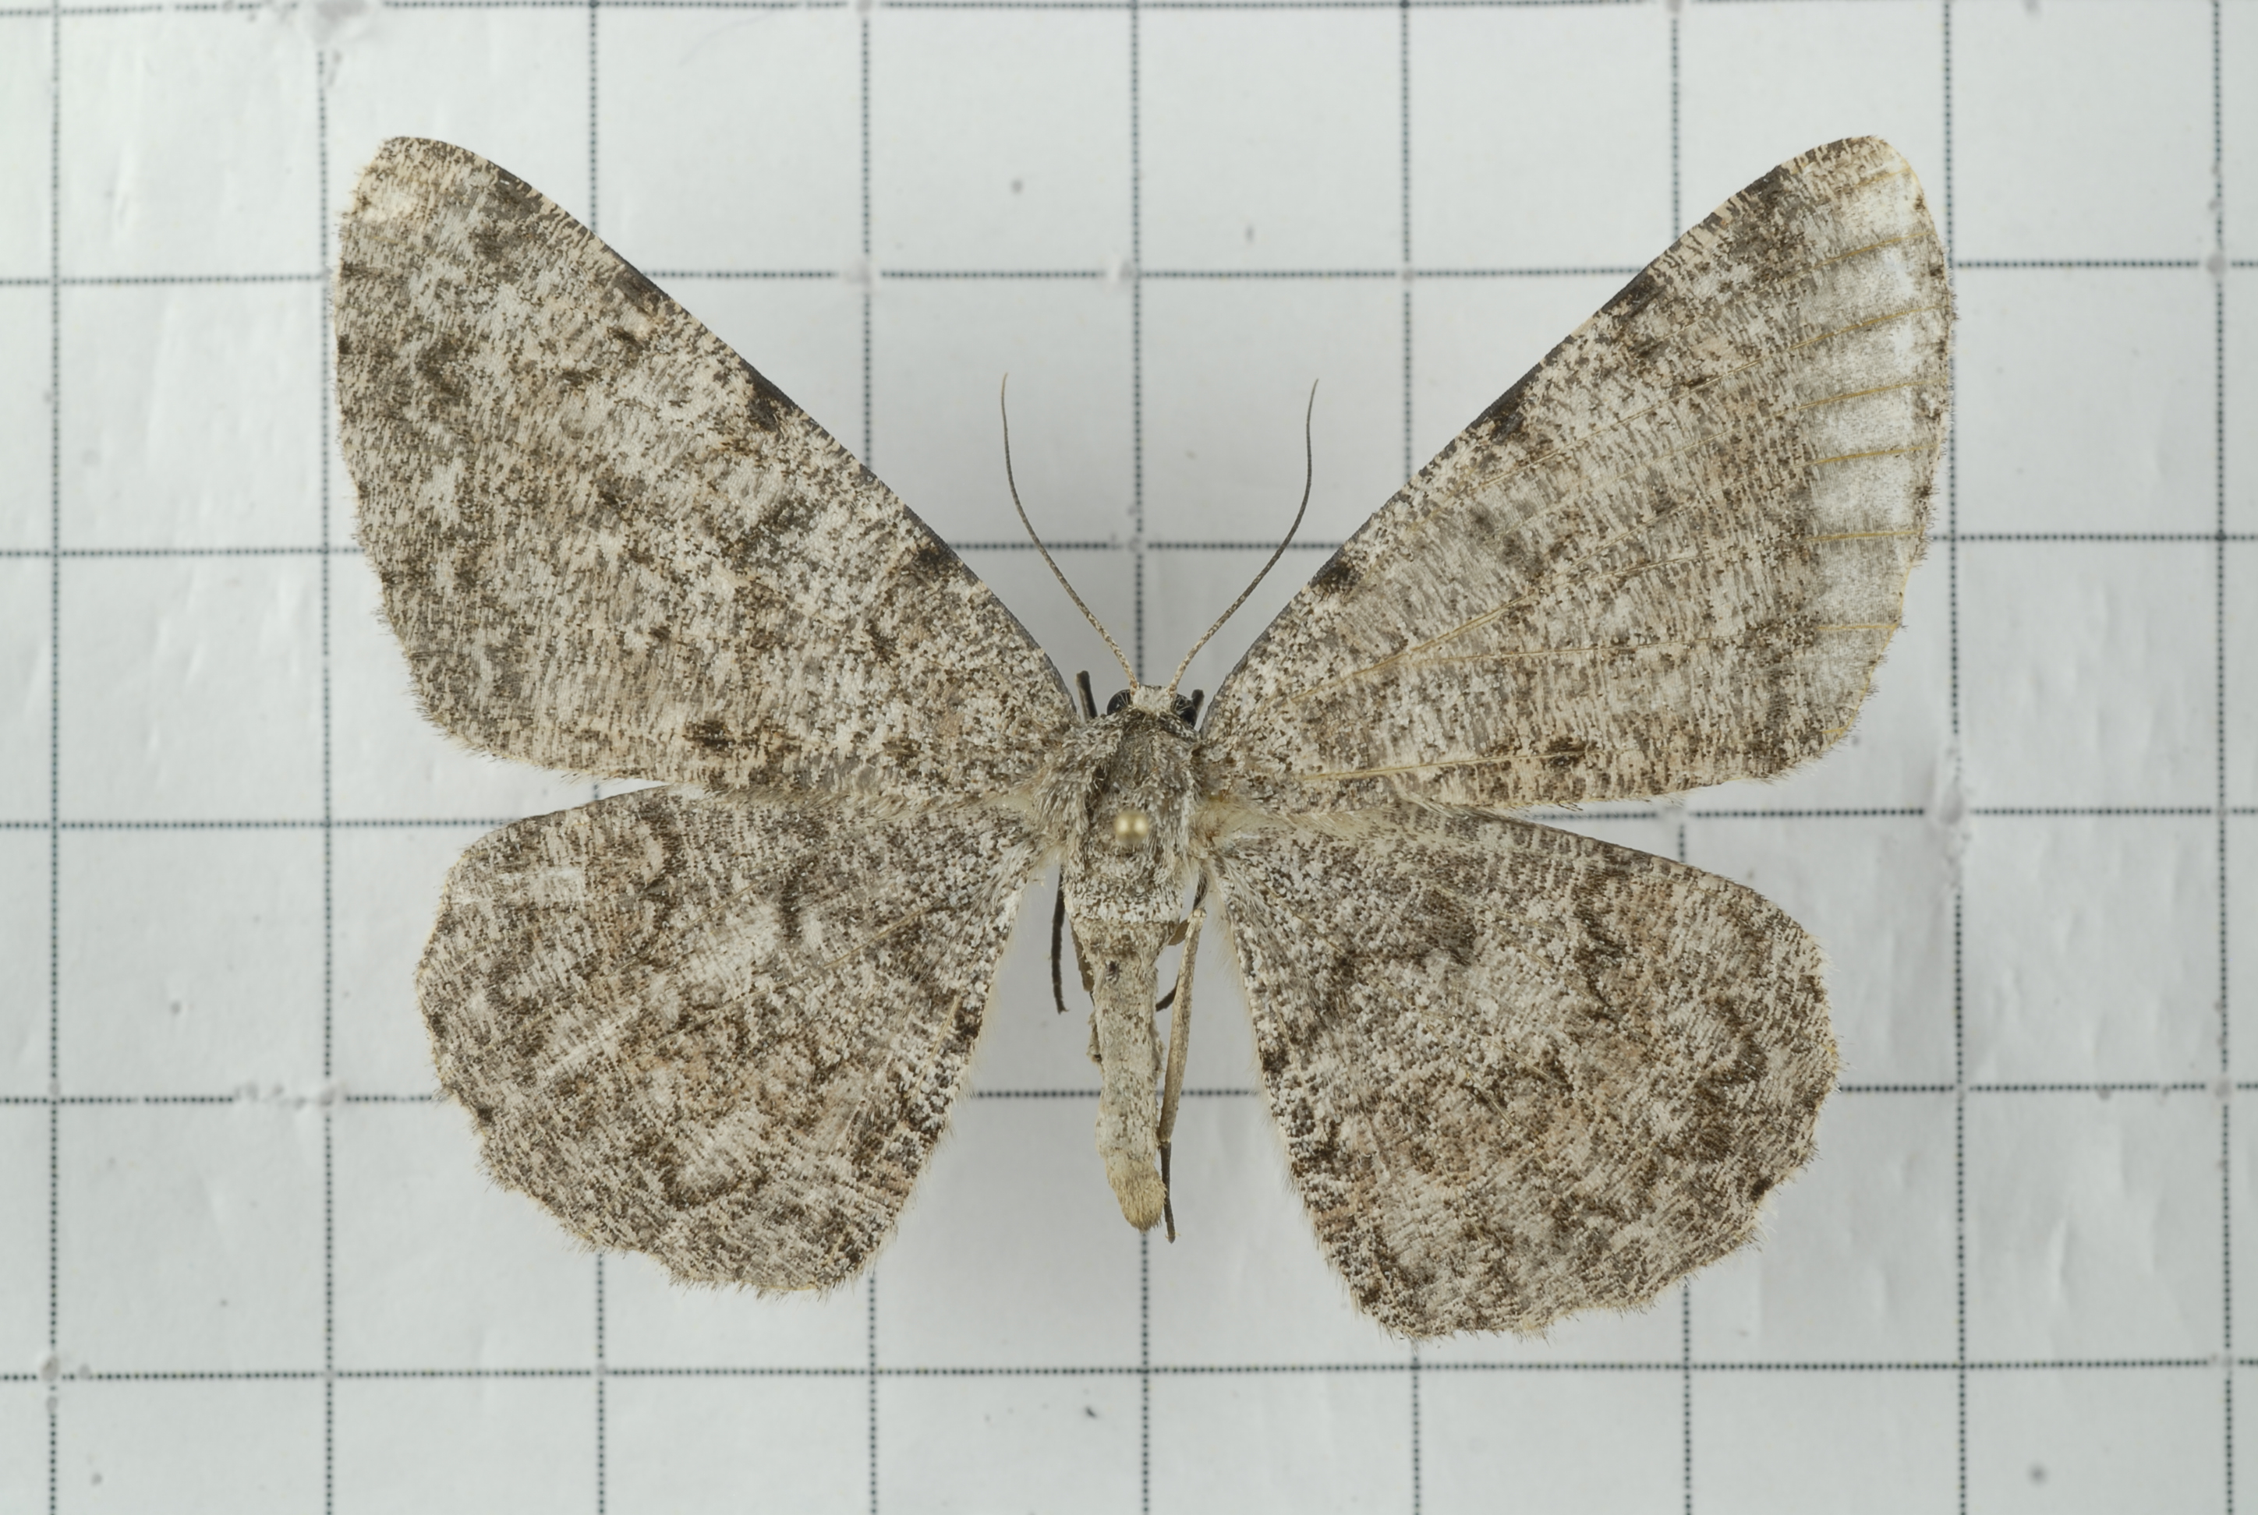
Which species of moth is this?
Hypomecis cineracea
